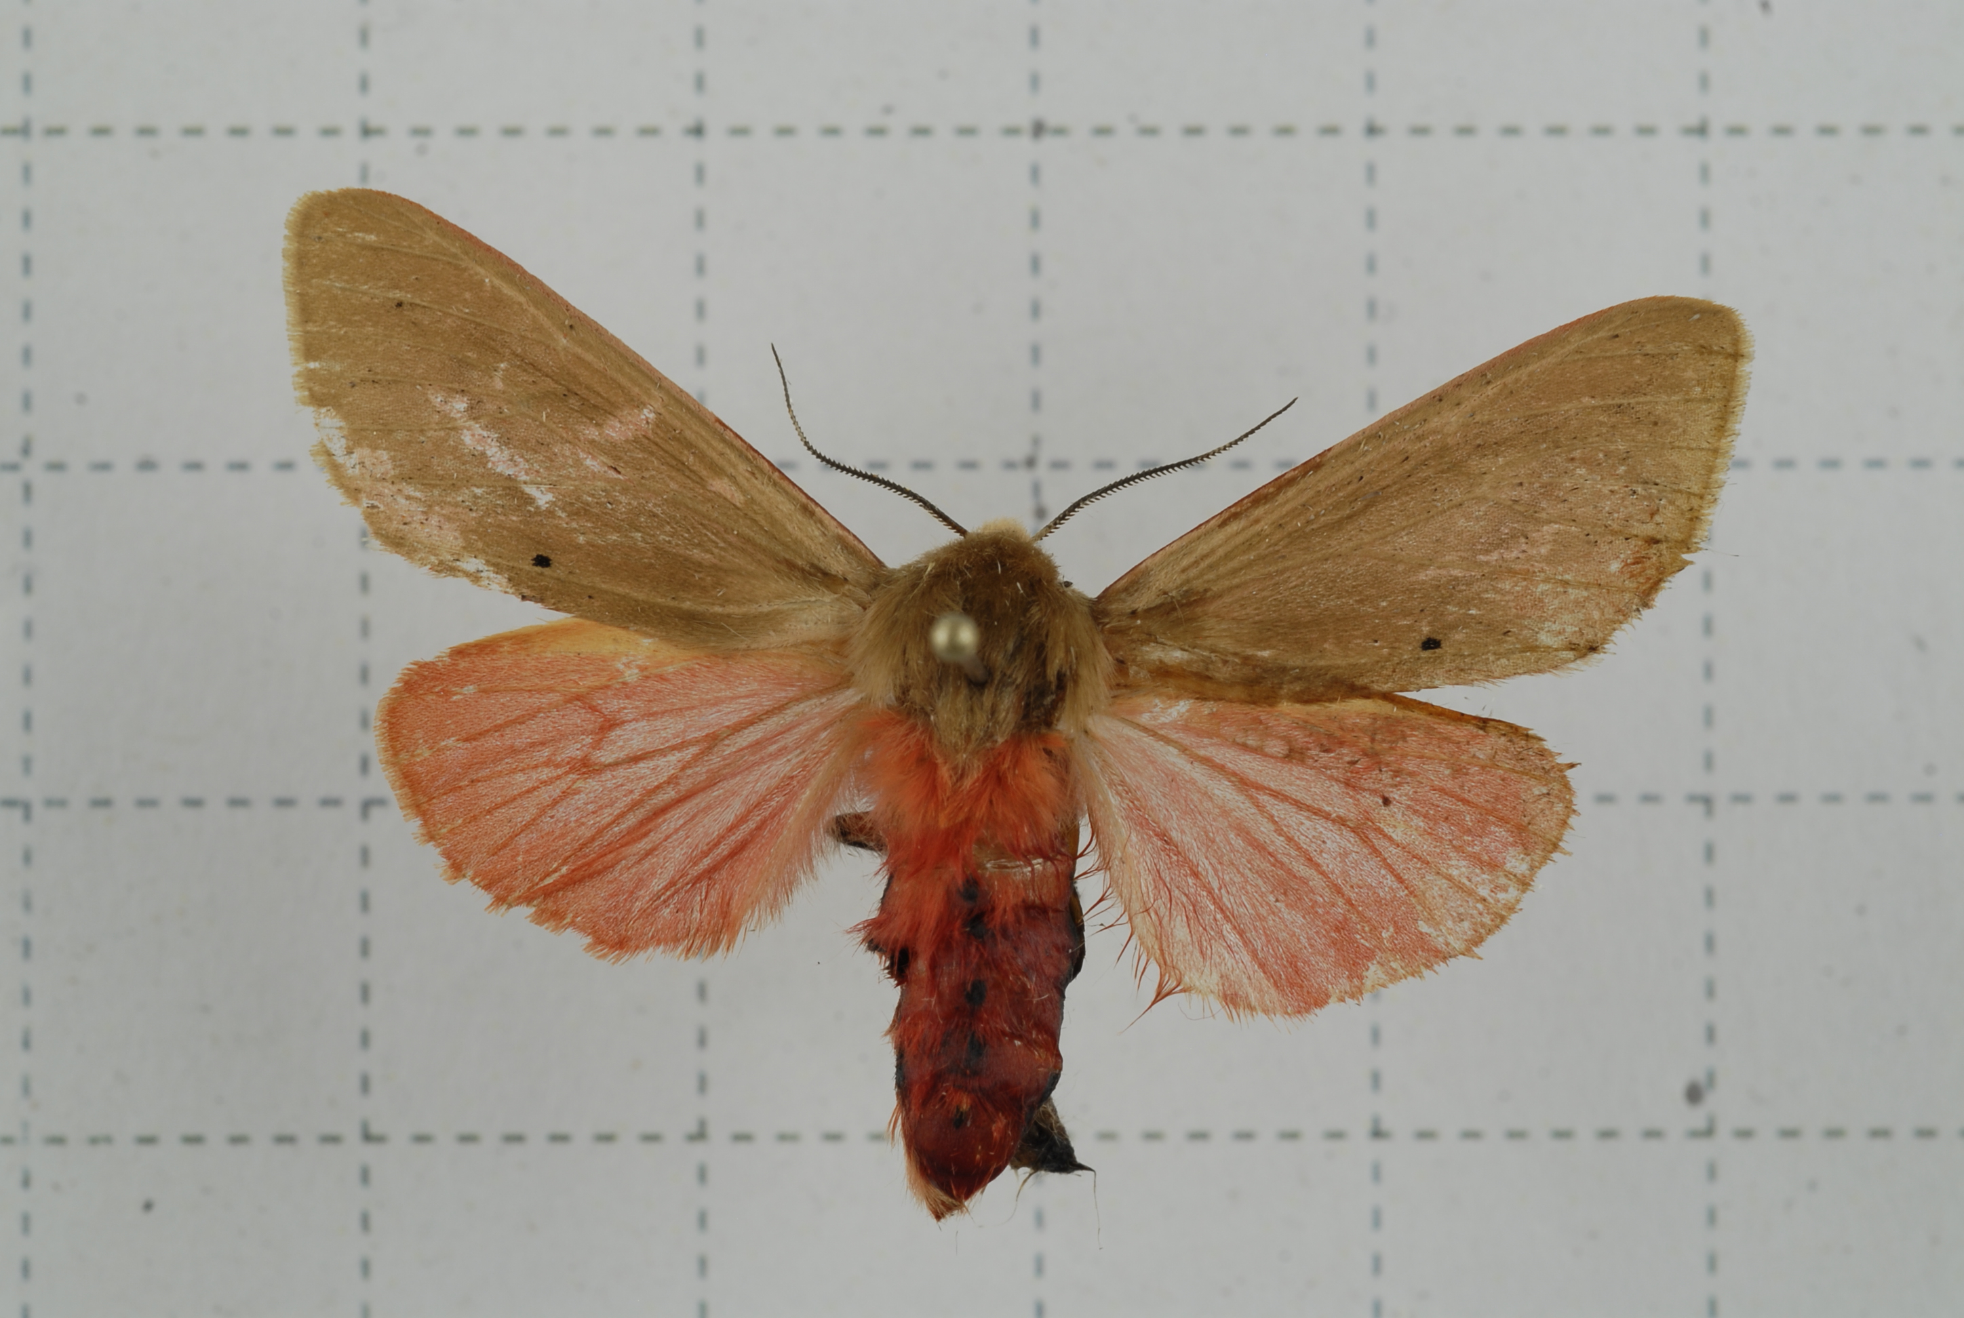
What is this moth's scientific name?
Spilarctia wilemani
